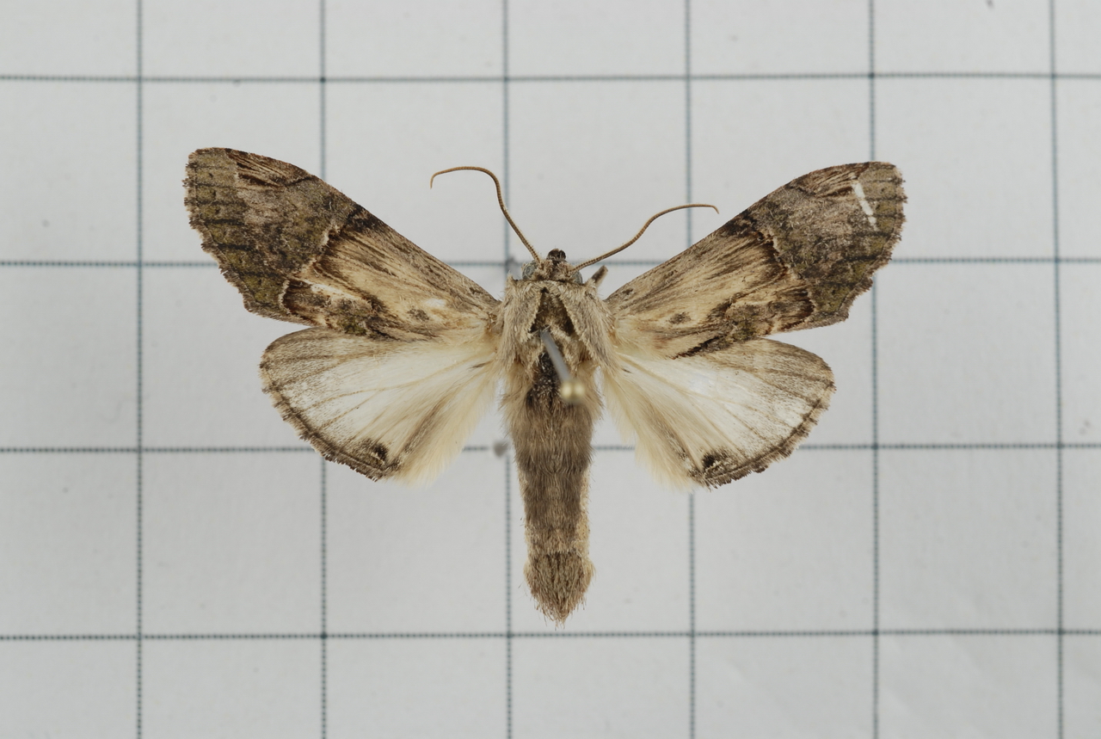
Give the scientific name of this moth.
Chadisra bipartita
